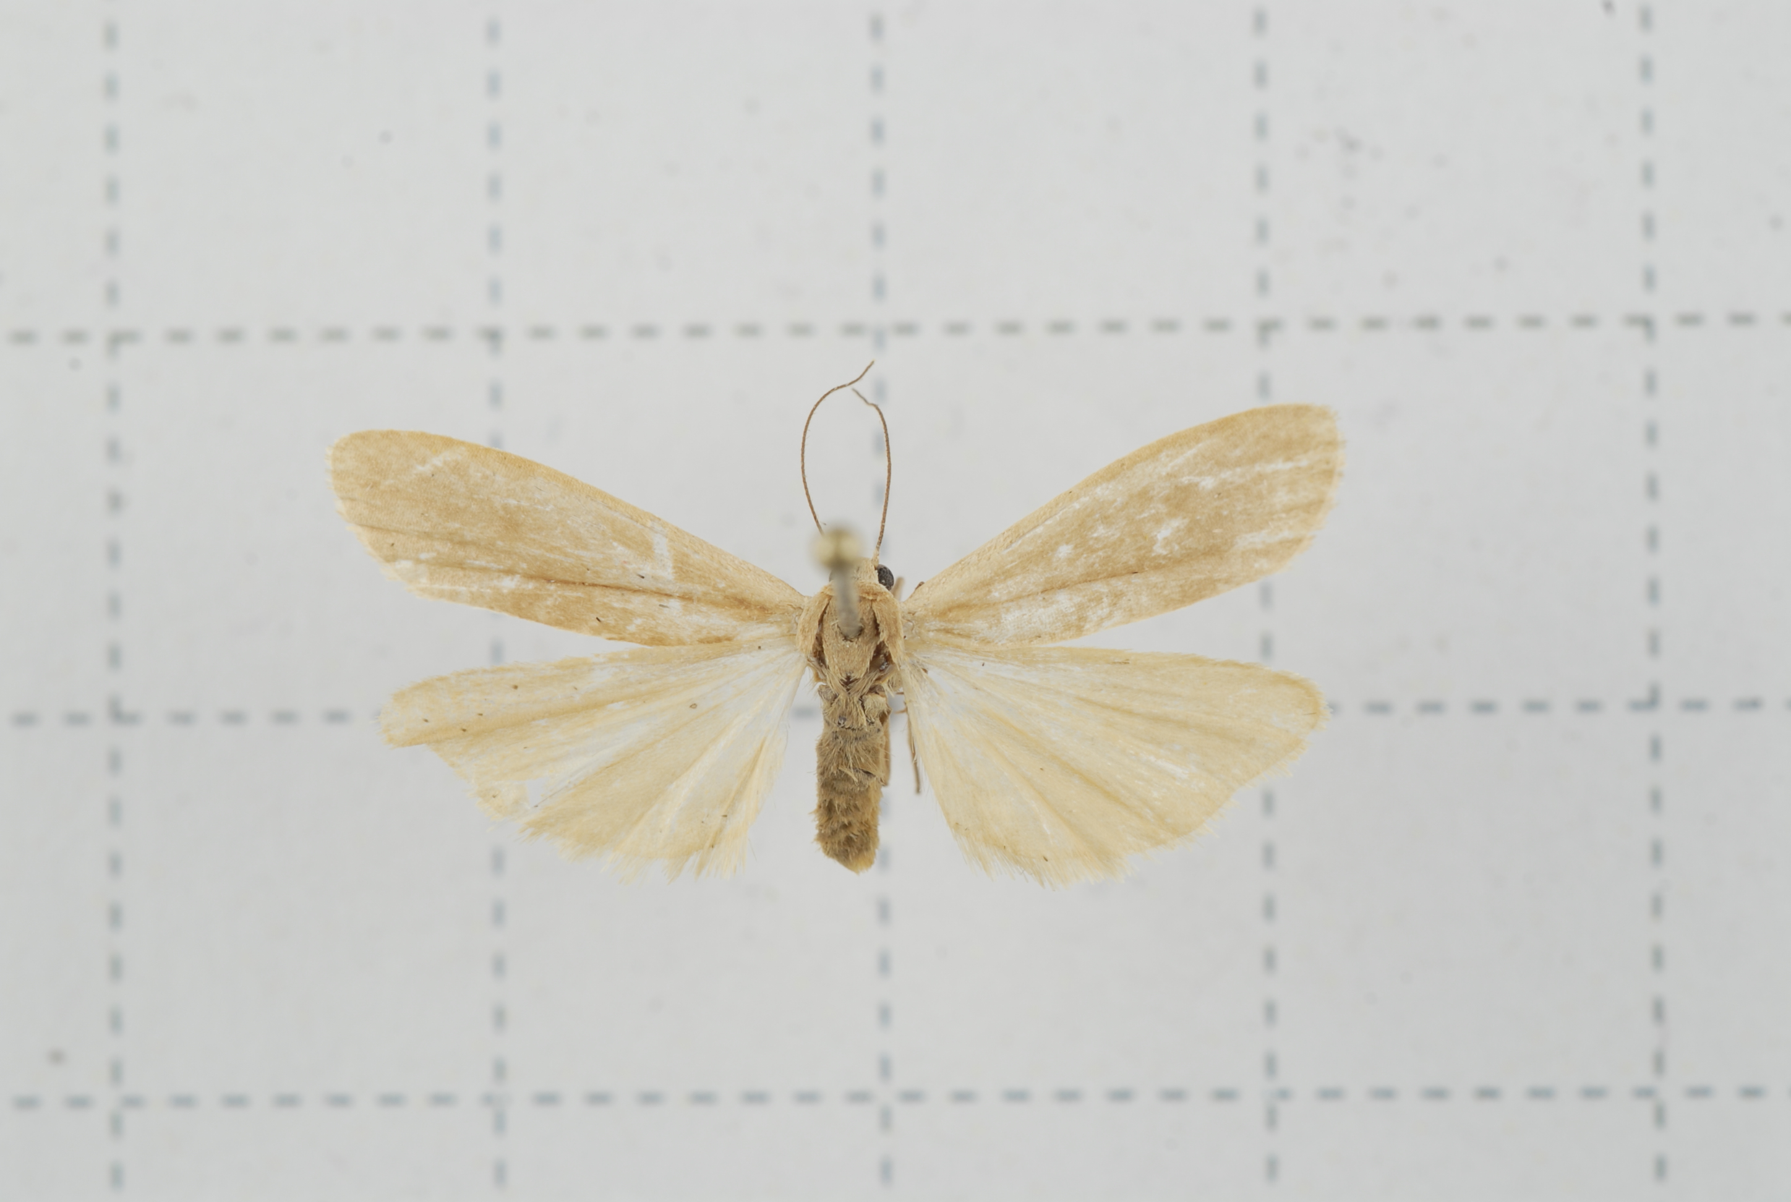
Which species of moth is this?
Danielithosia immaculata
